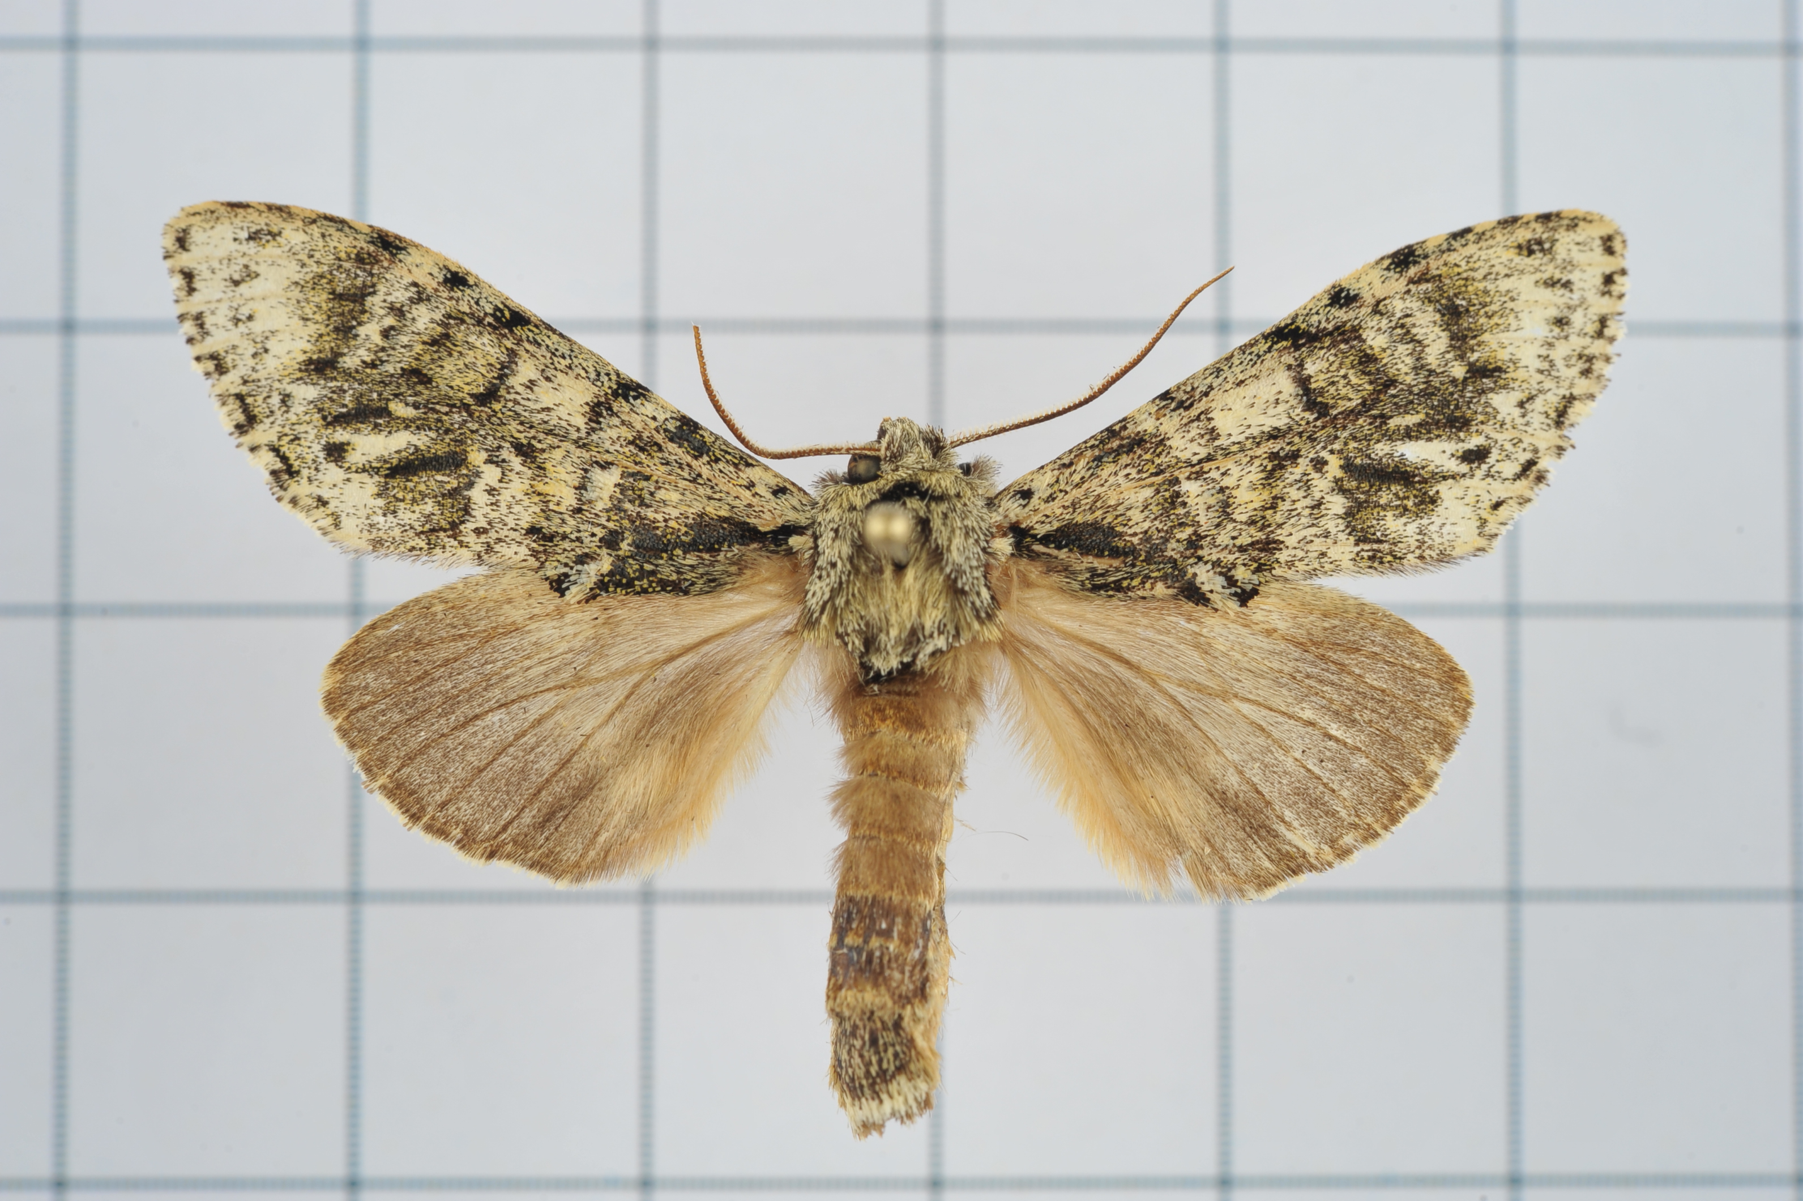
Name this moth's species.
Pheosiopsis cinerea formosana
